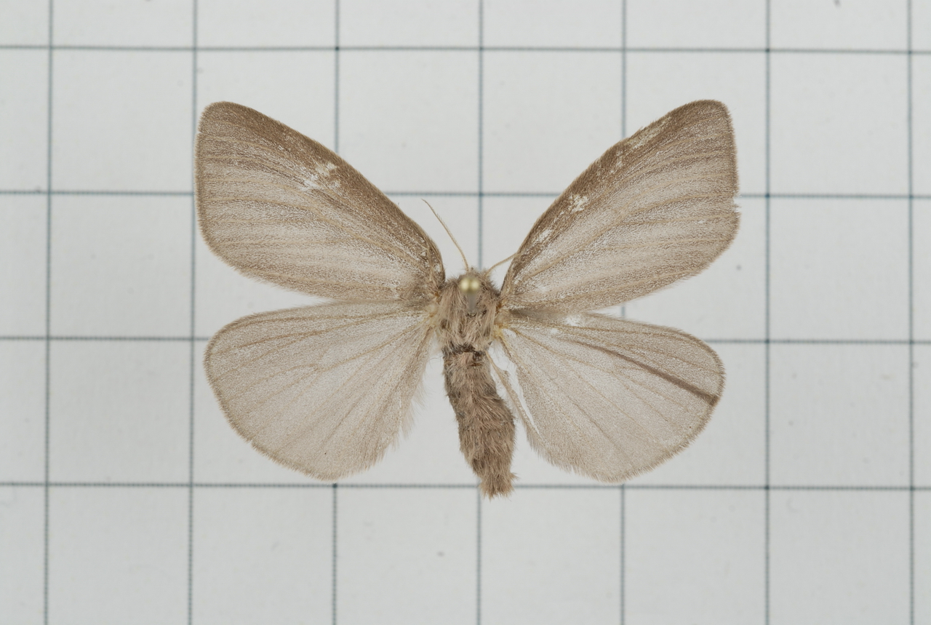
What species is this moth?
Pantana substrigosa
